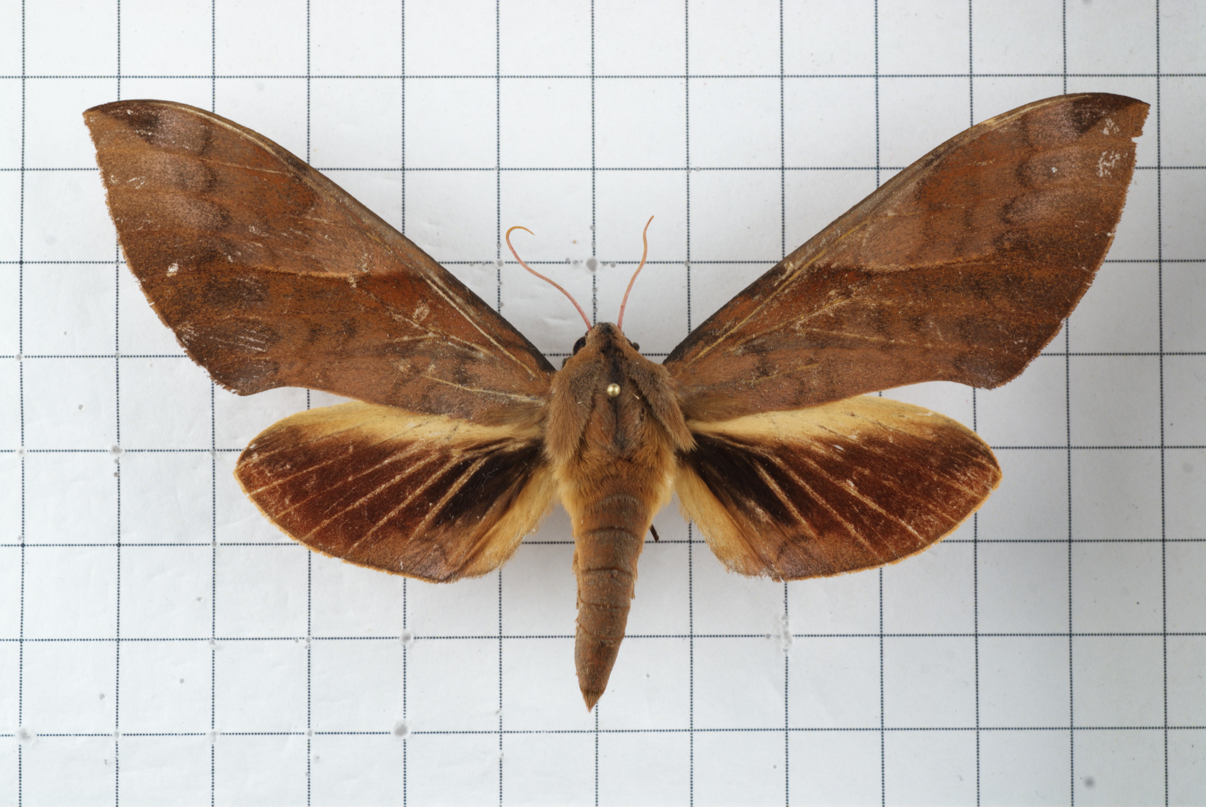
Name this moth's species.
Clanis bilineata formosana
